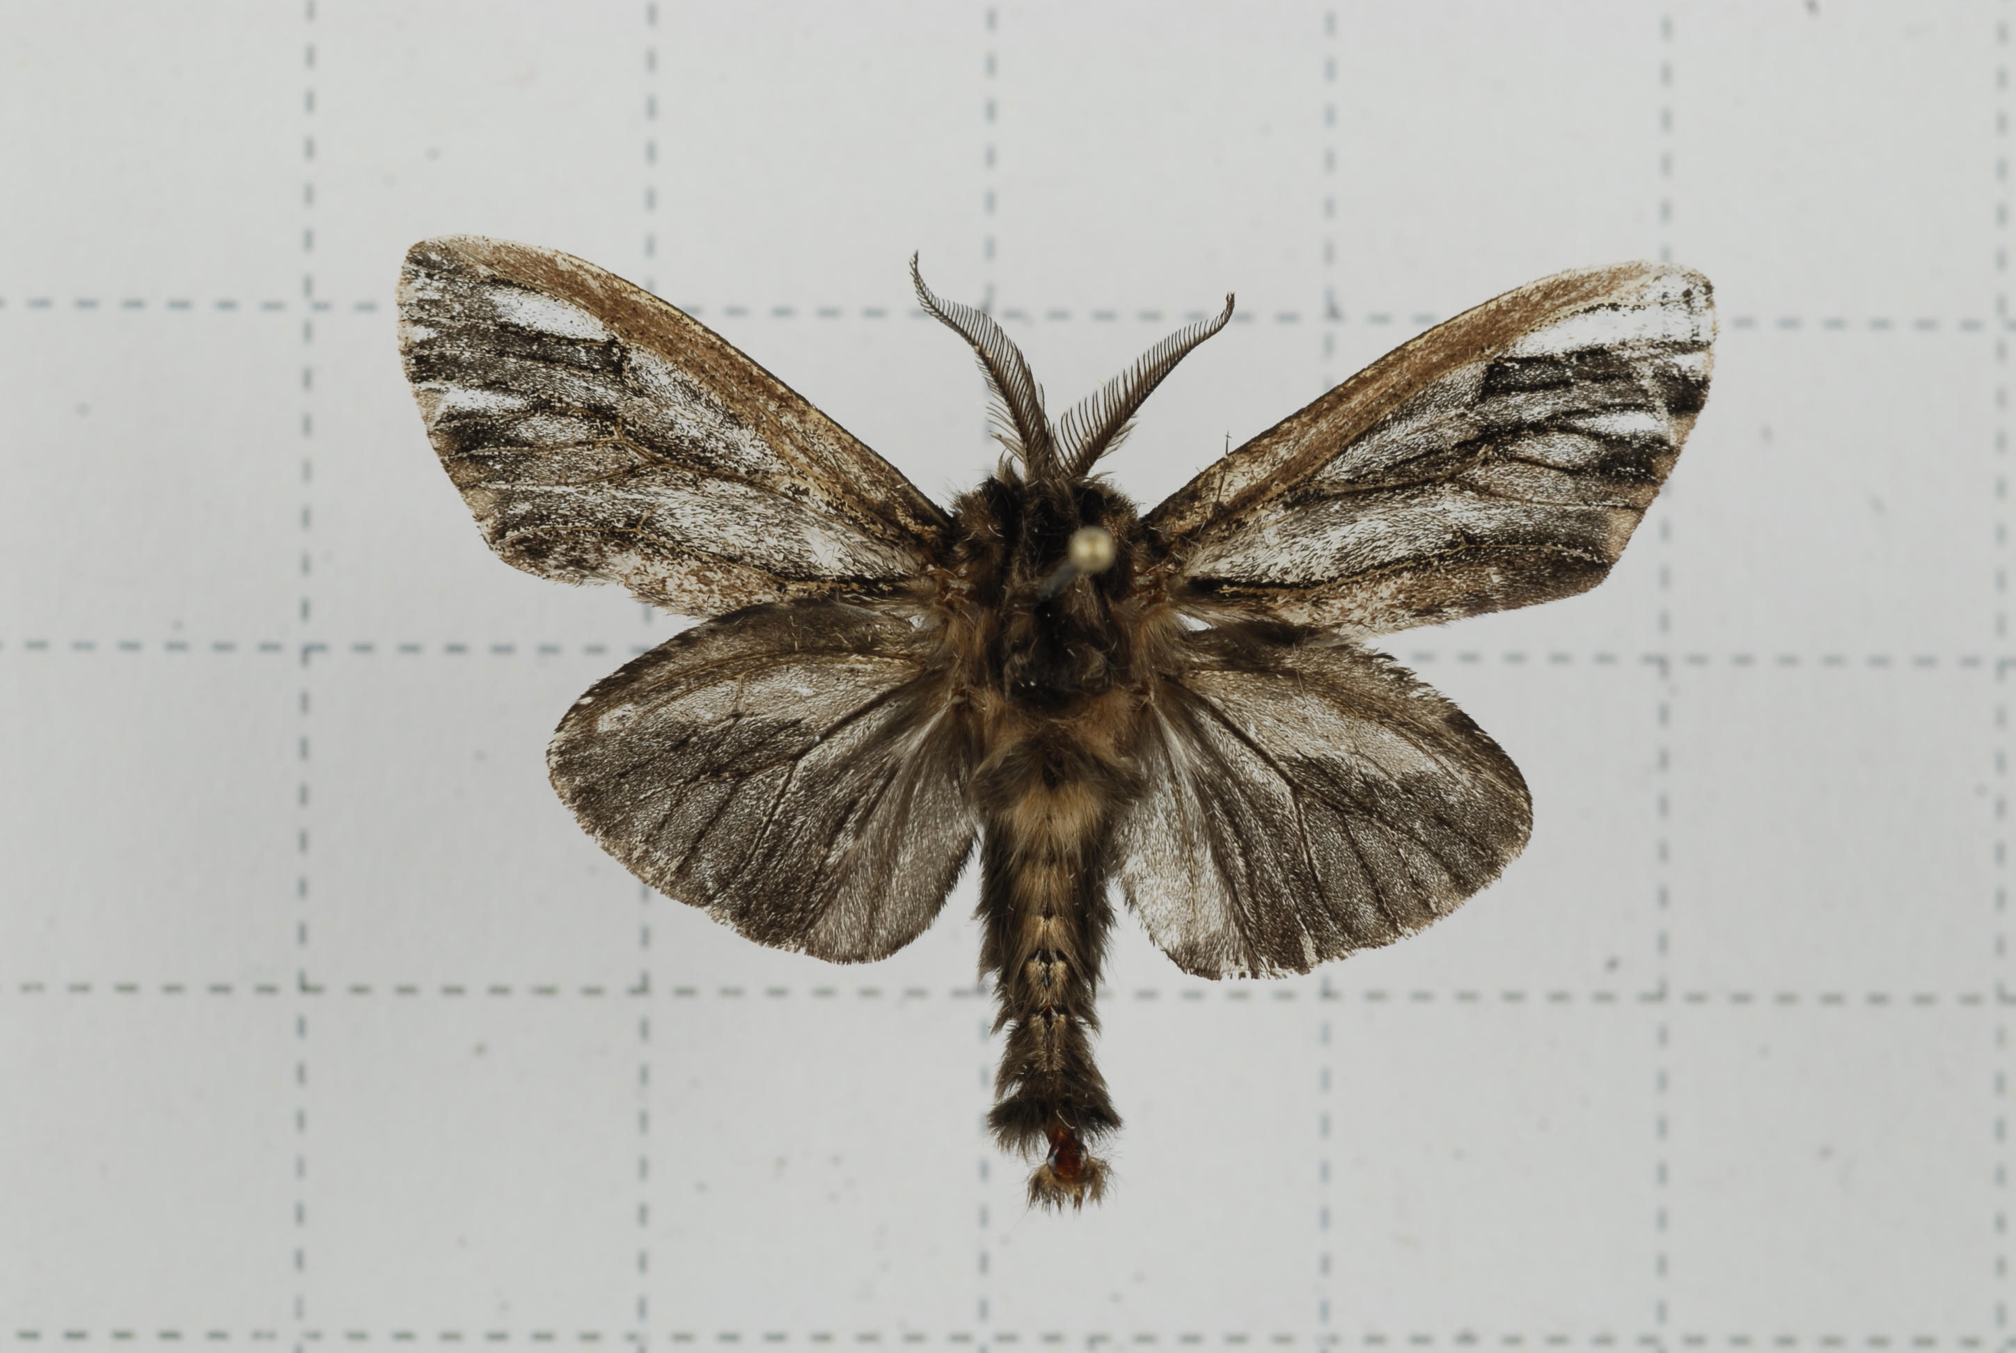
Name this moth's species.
Eumeta variegata
